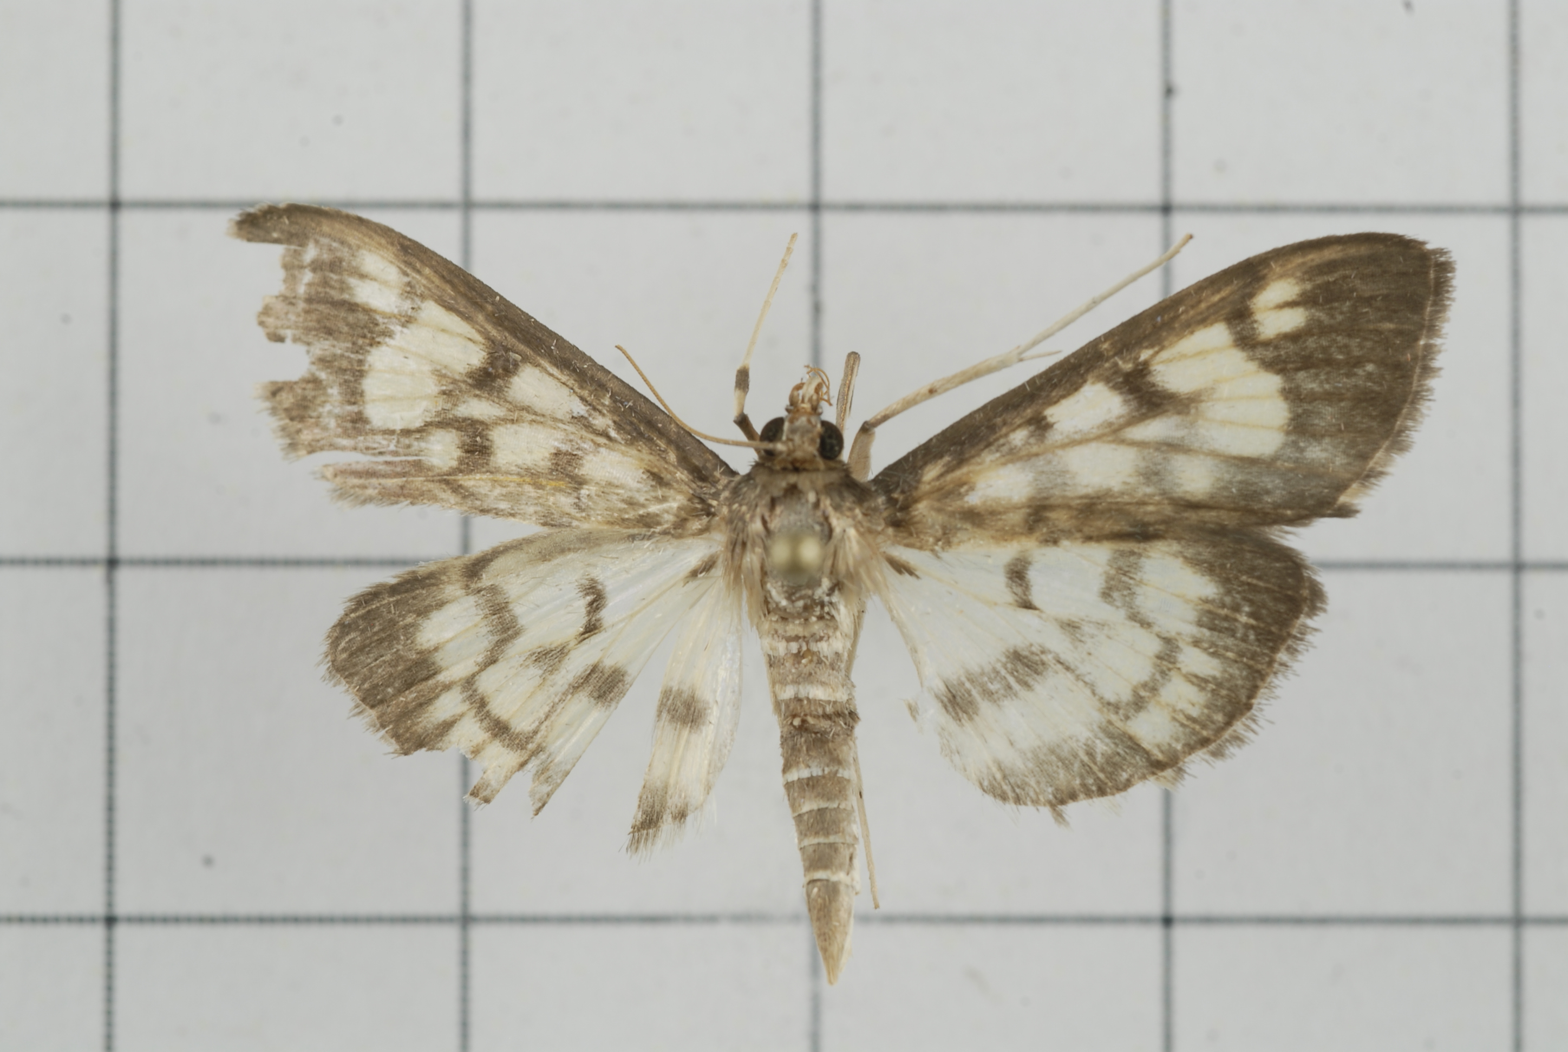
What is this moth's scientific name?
Syllepte taiwanalis
